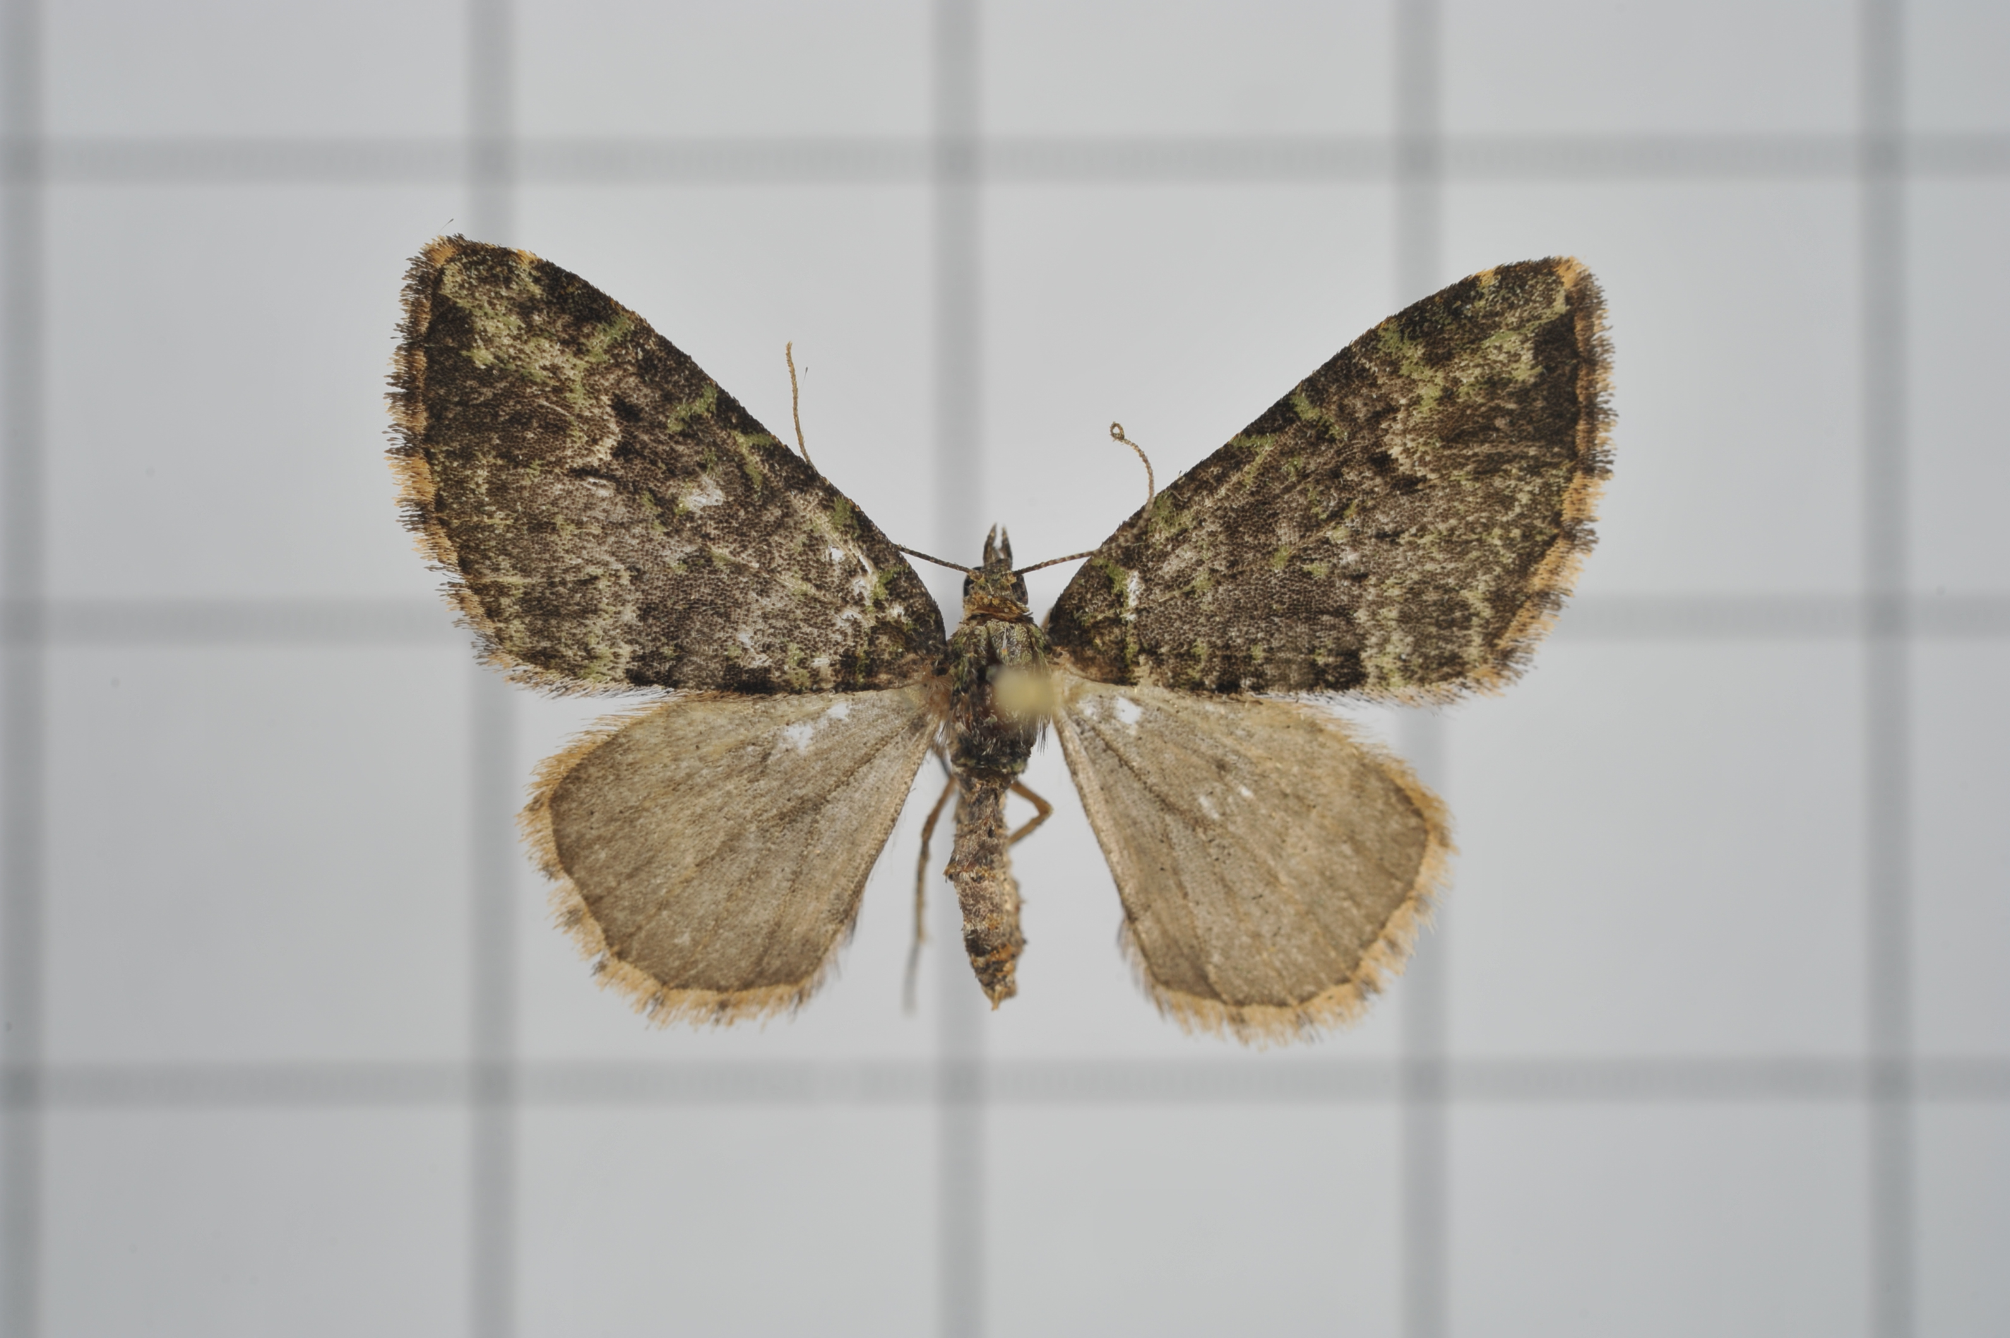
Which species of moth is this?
Apithecia viridata wilemani
